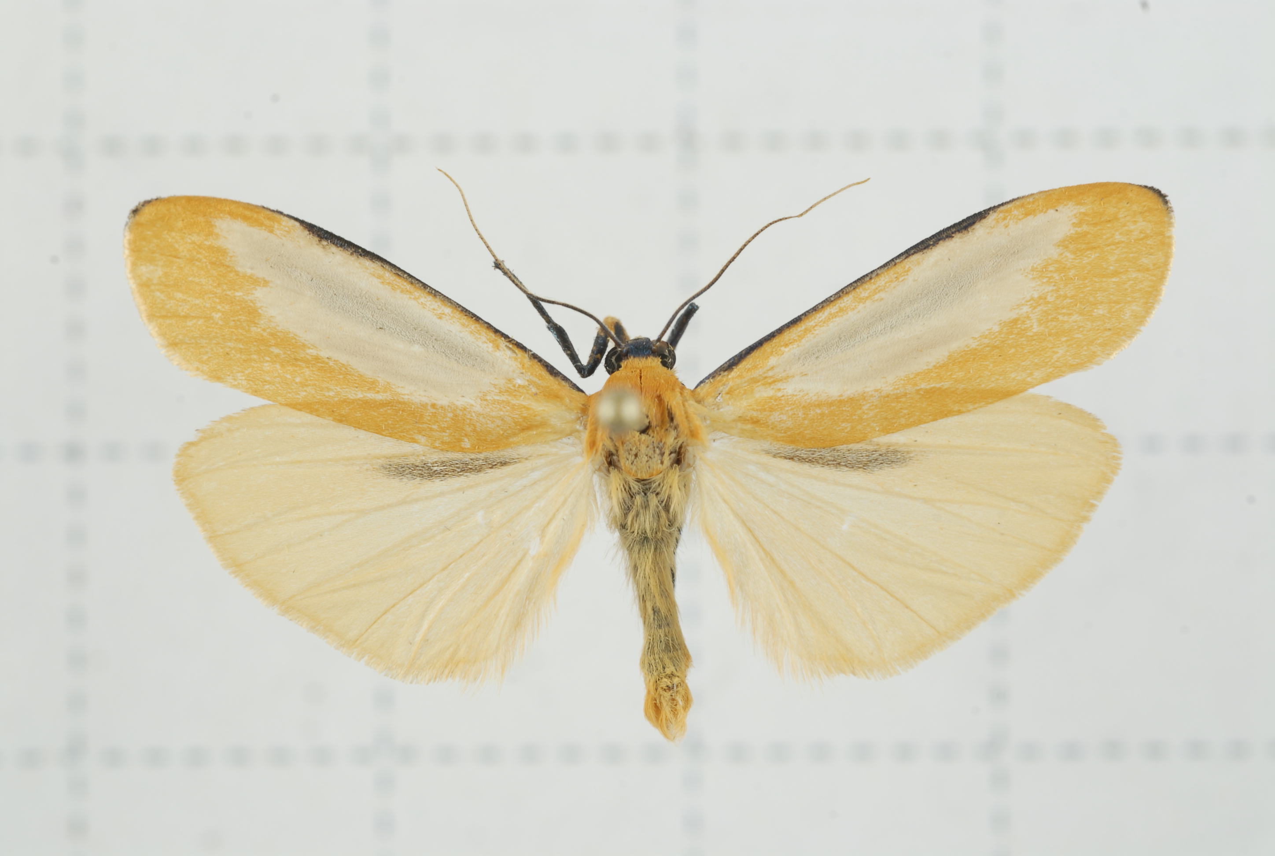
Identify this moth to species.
Conilepia nigricosta paiwan
